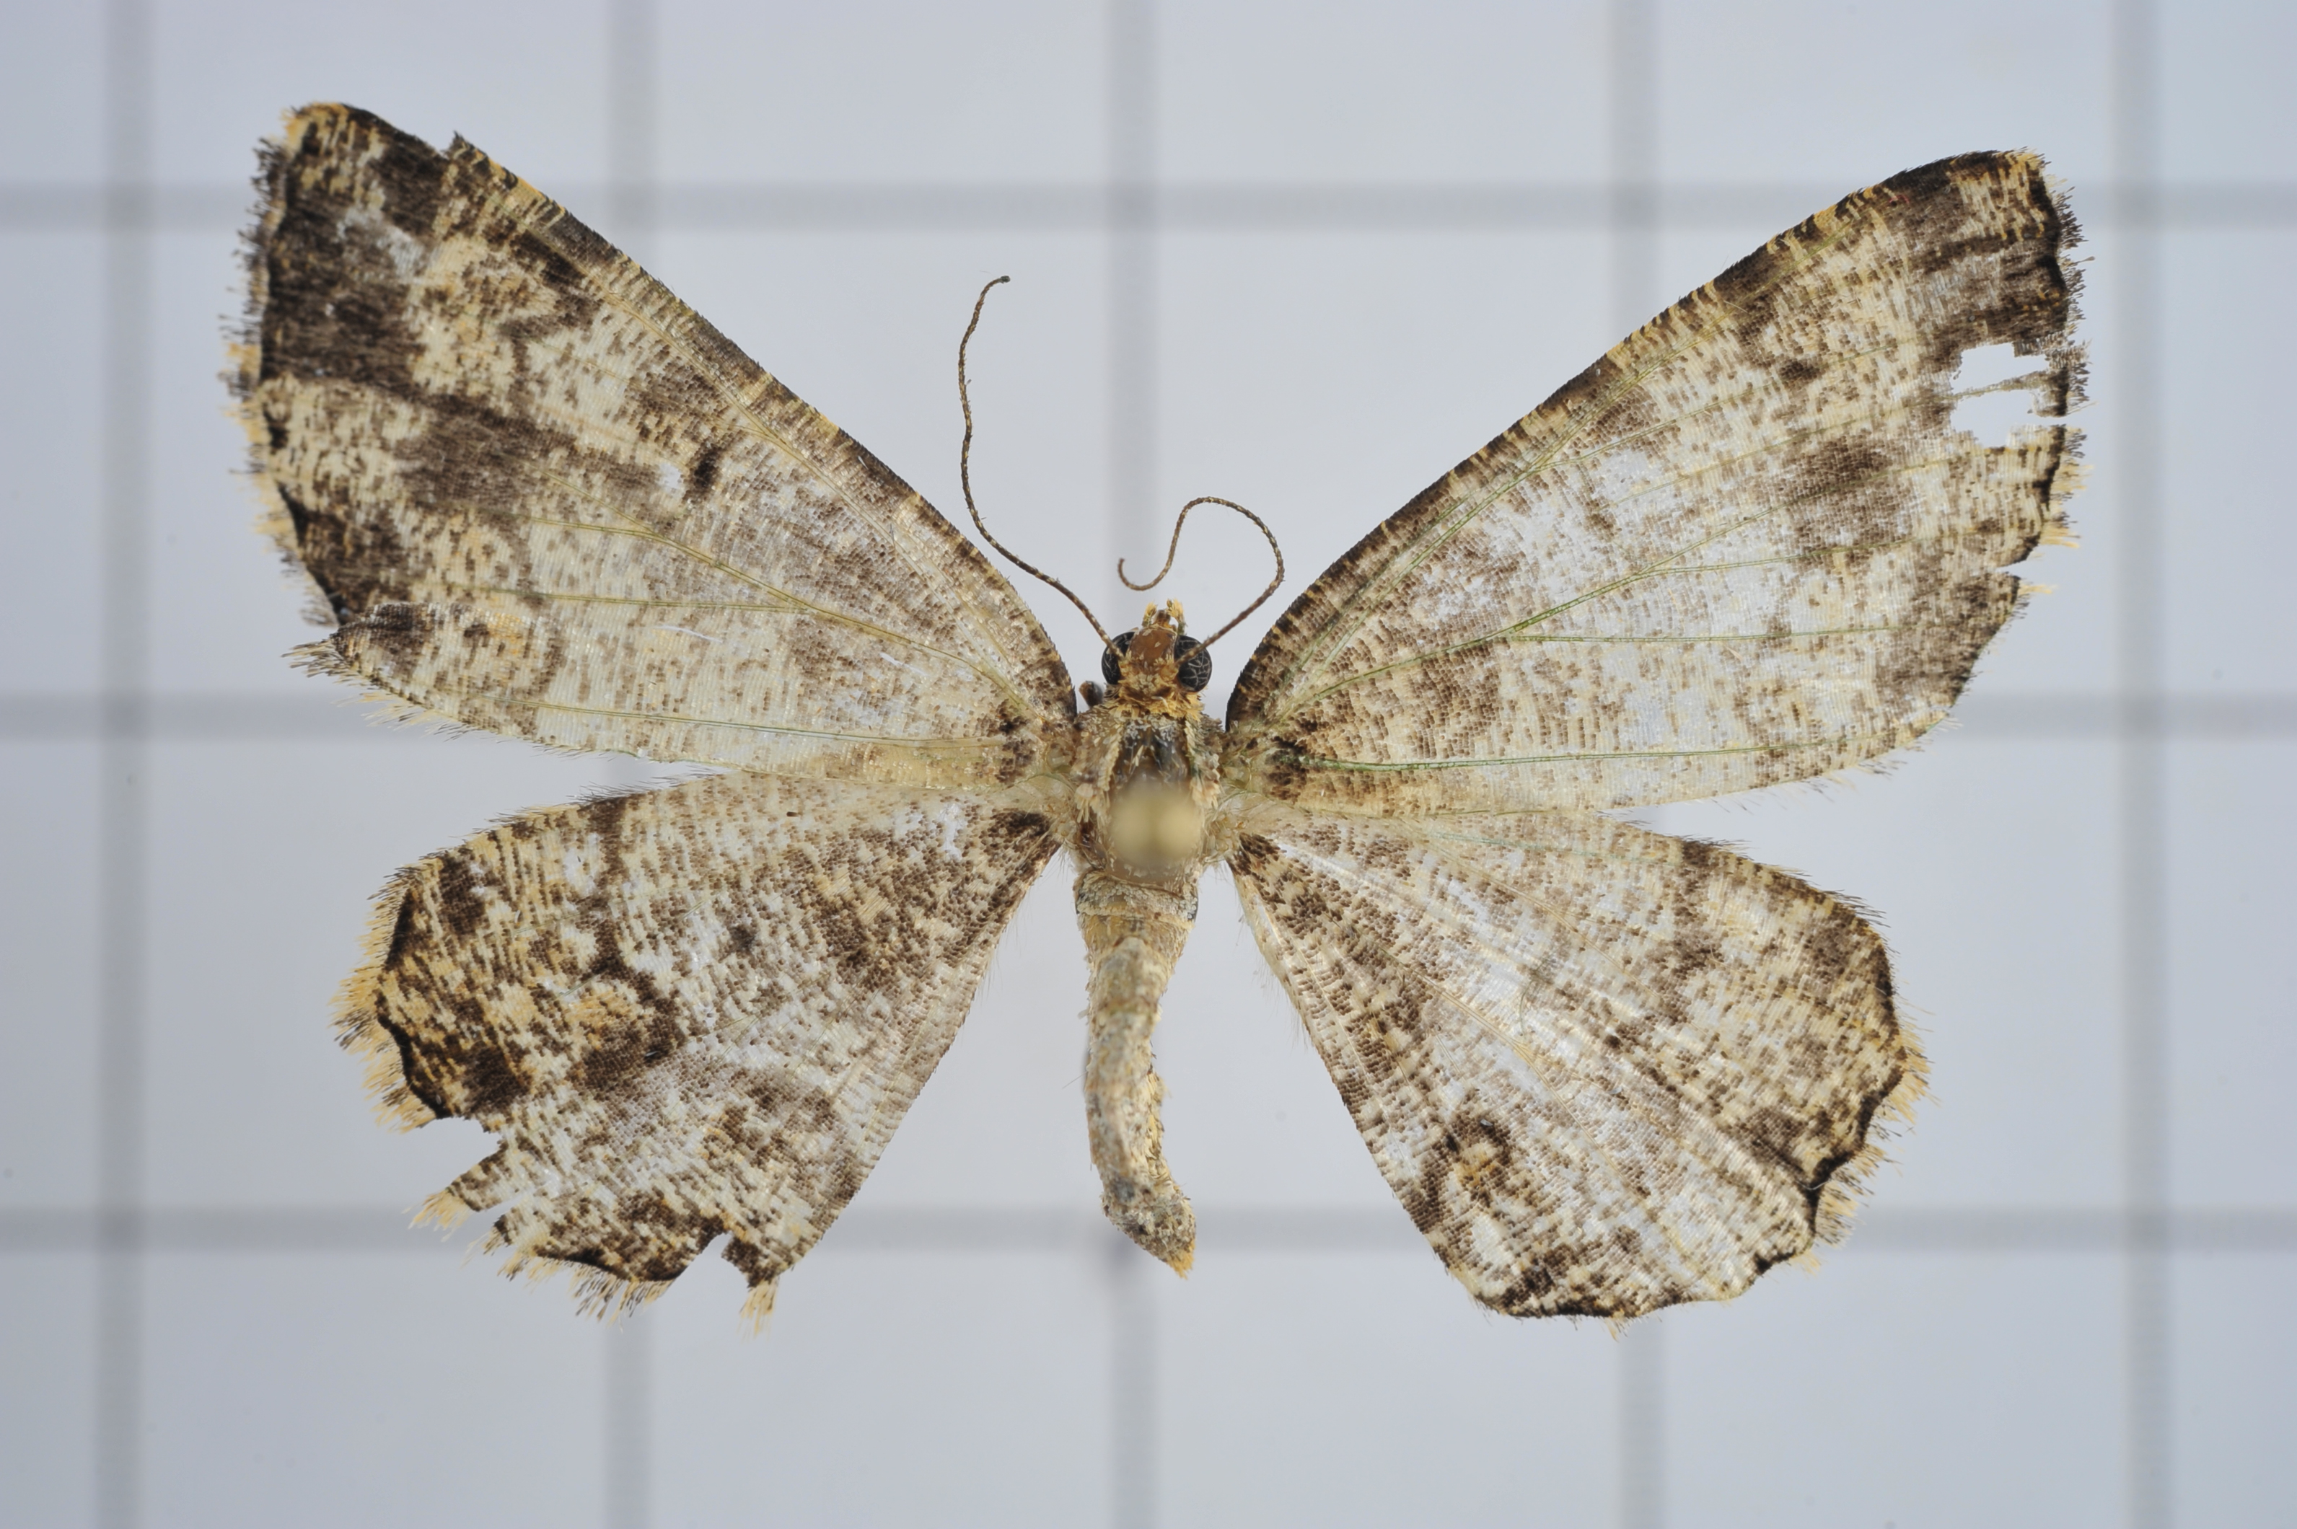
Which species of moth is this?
Deileptenia rimosaria
